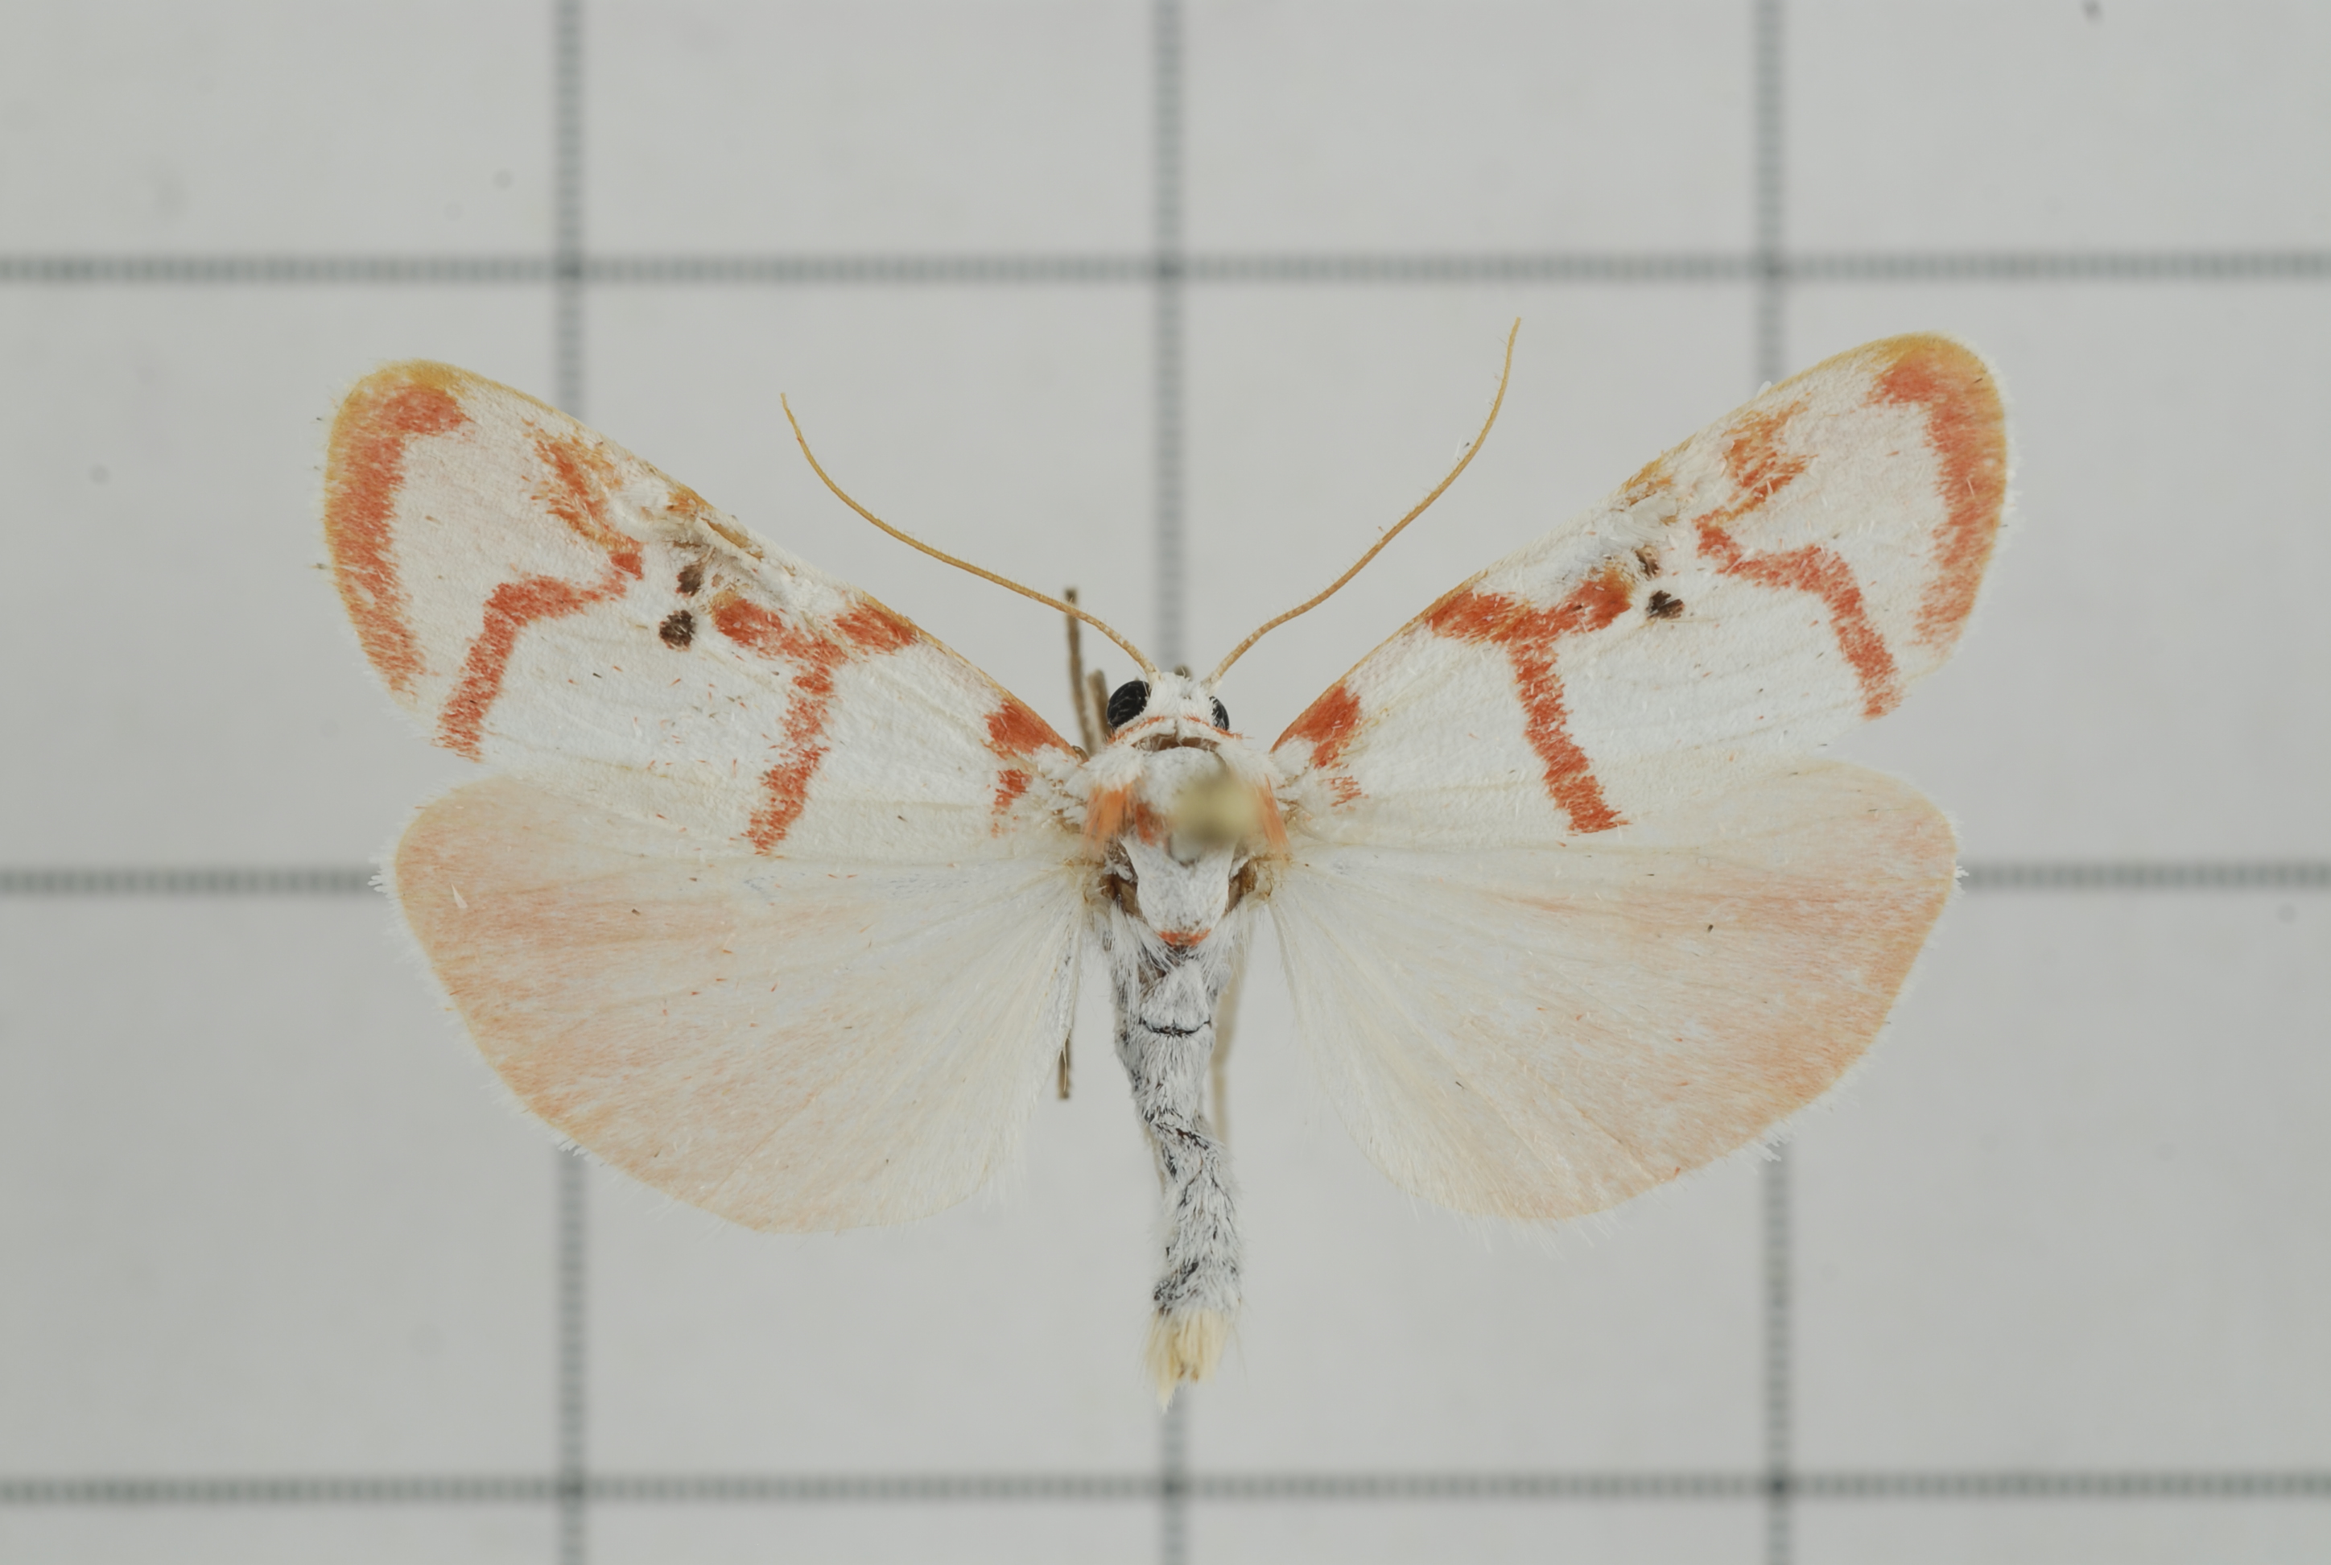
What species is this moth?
Cyana hamata hamata
